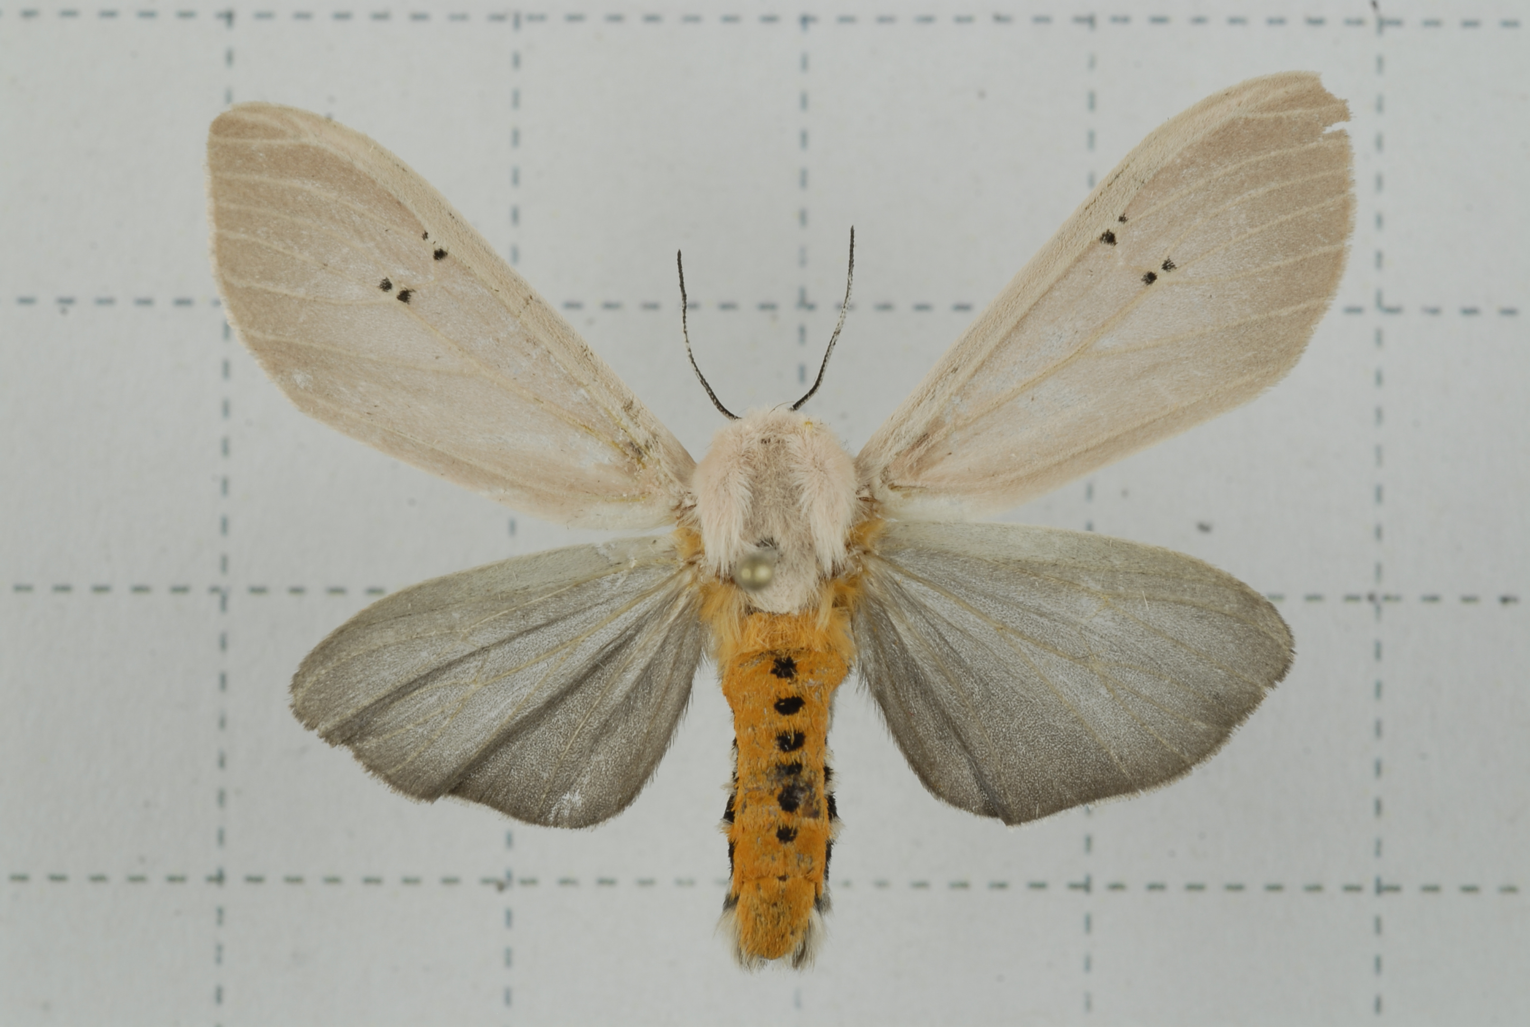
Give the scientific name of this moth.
Creatonotos transiens koni
